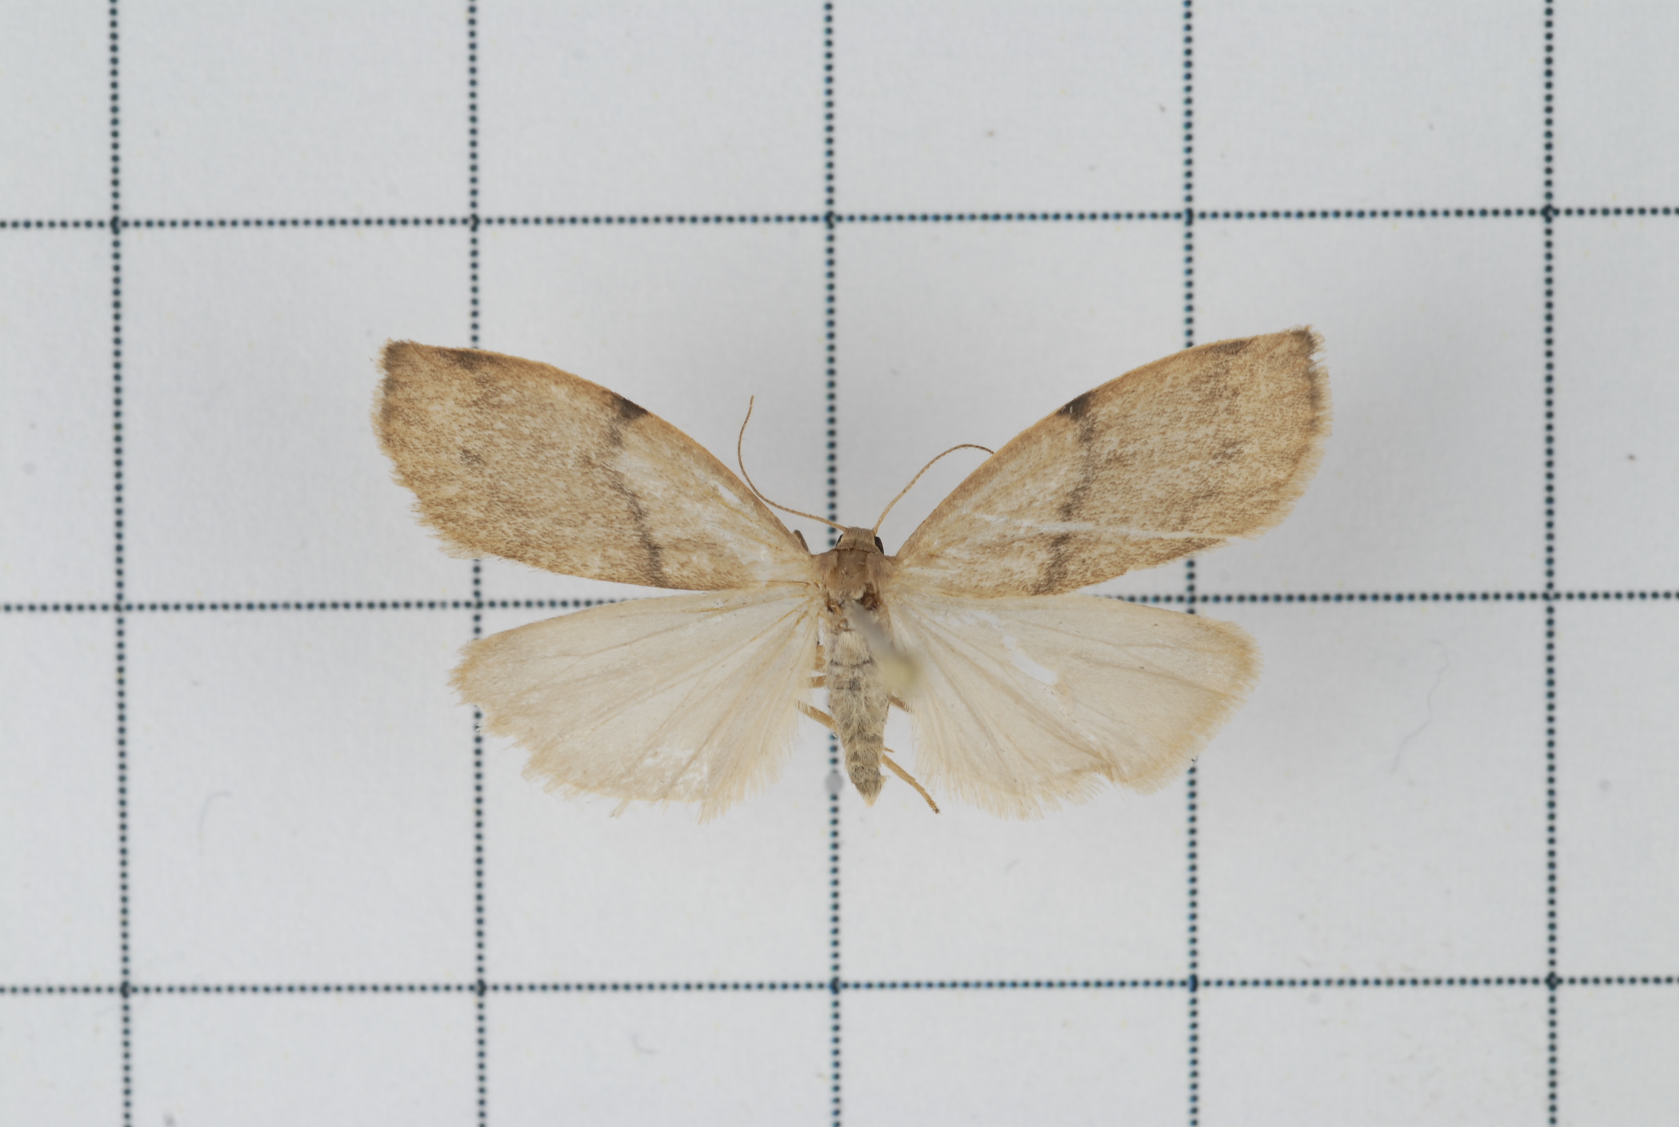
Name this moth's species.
Mithuna arizana
